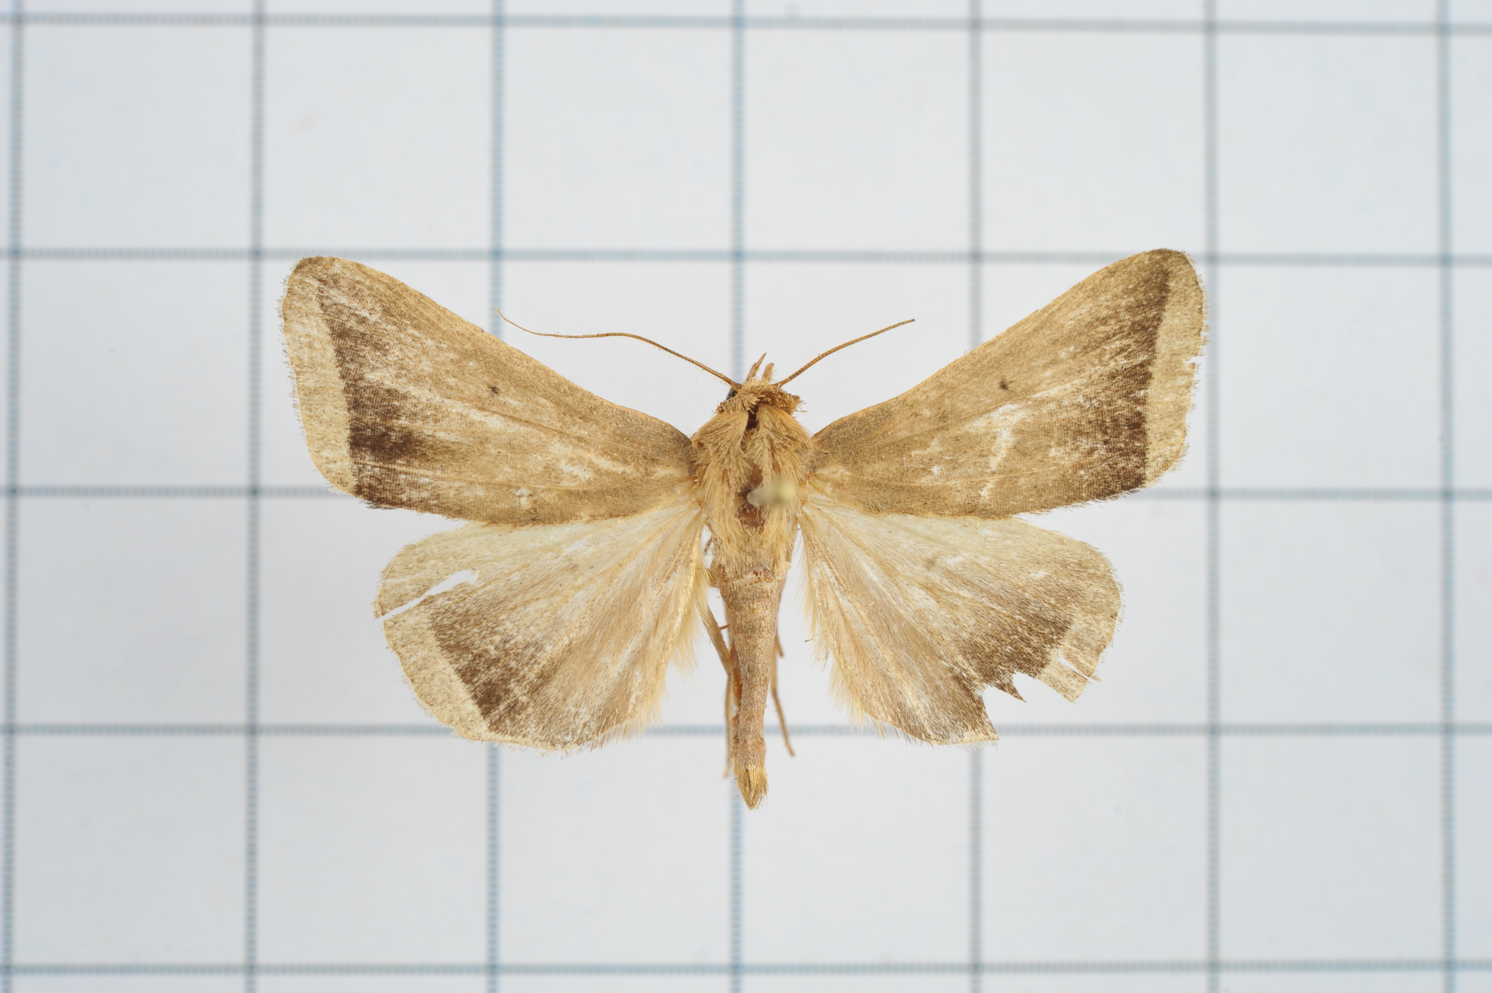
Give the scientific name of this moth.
Simplicia bimarginata
